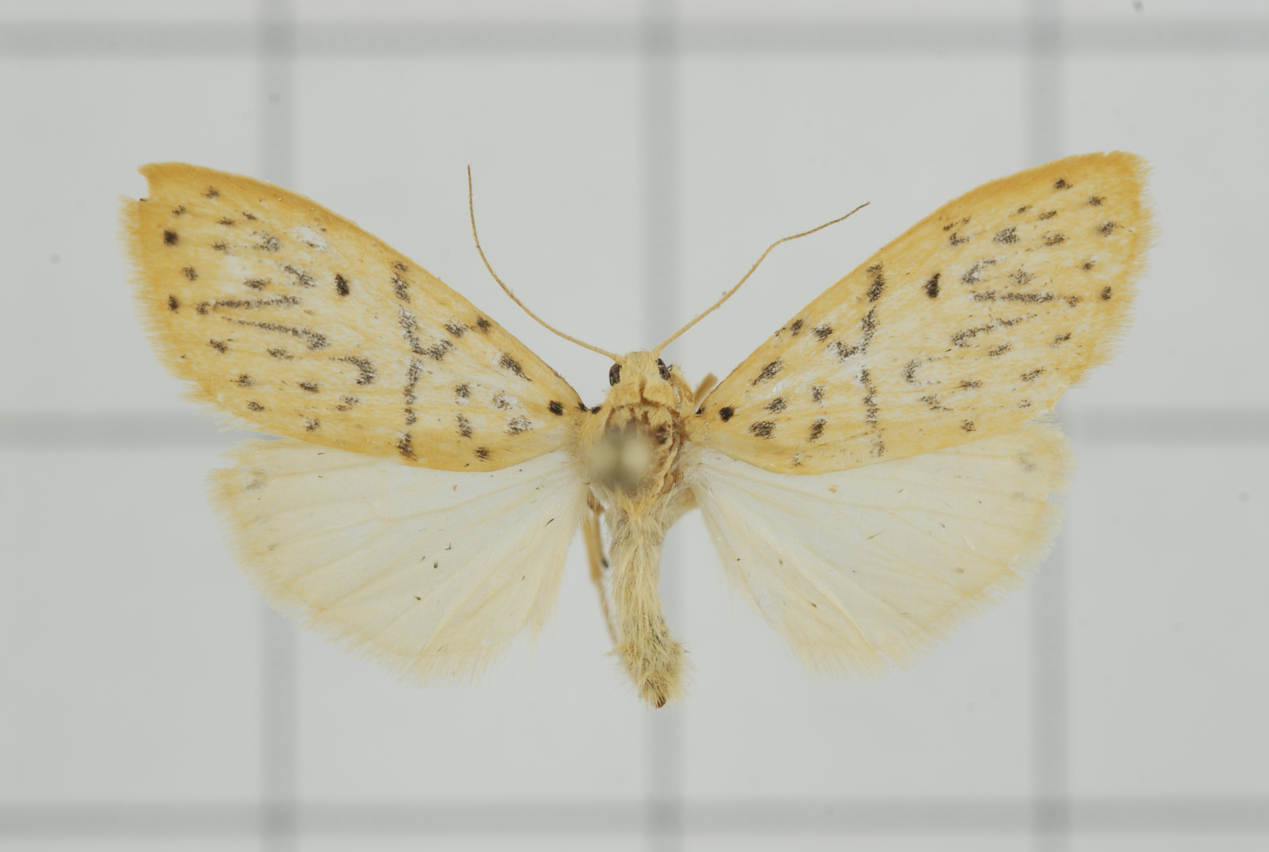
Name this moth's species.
Huangilene alikangiae alikangiae
